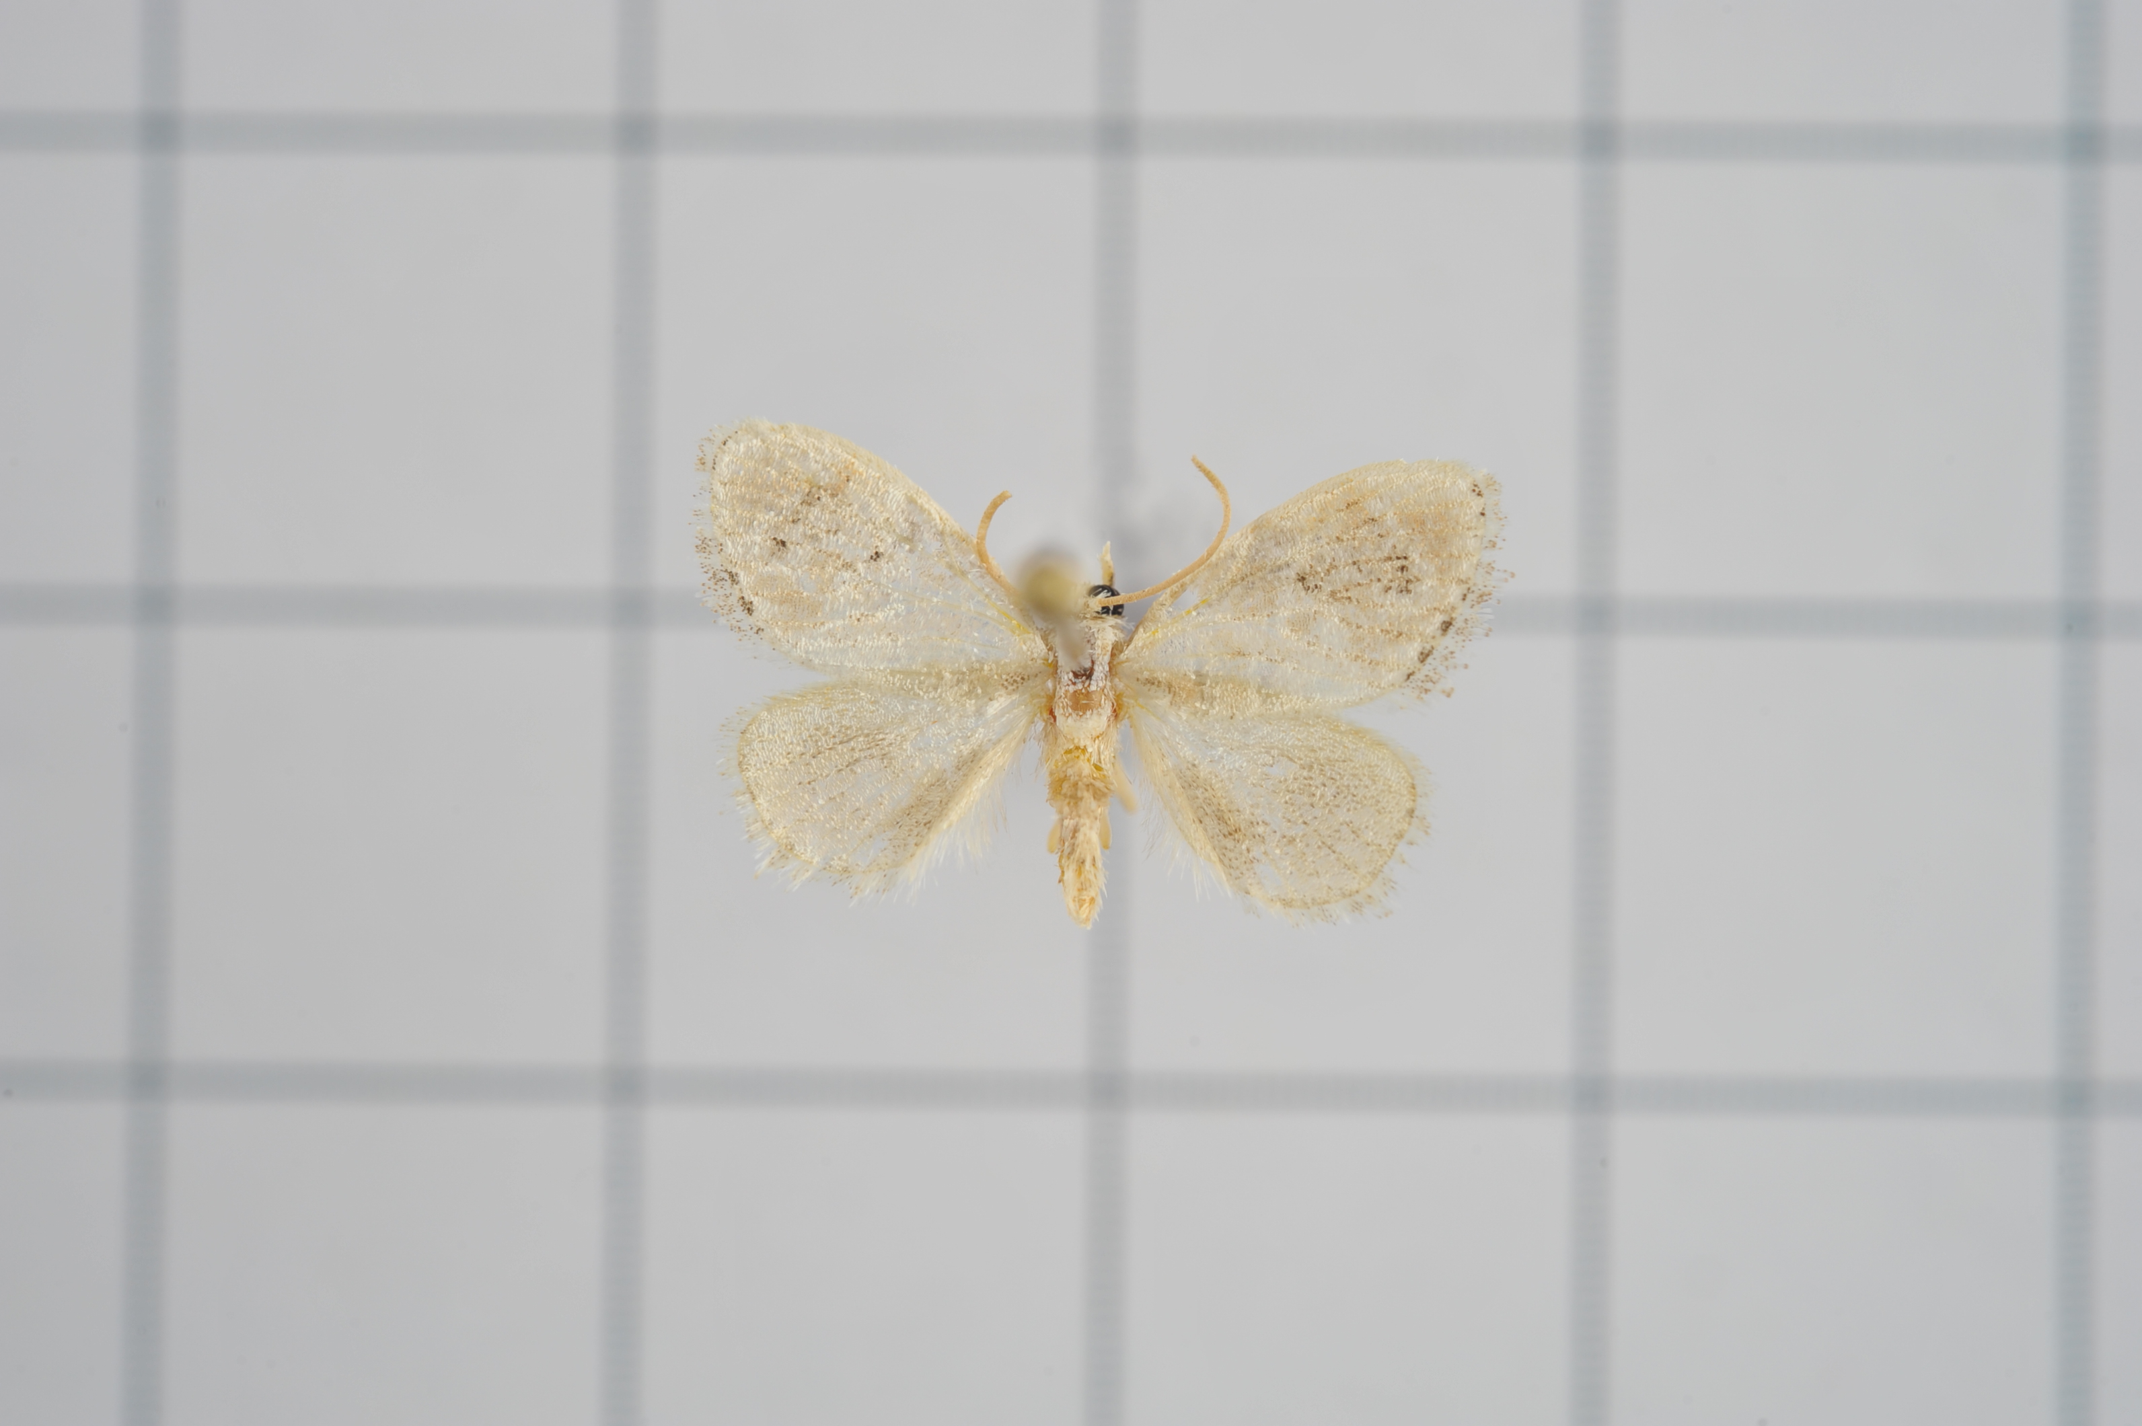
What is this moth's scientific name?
Narosa nigrisigna
